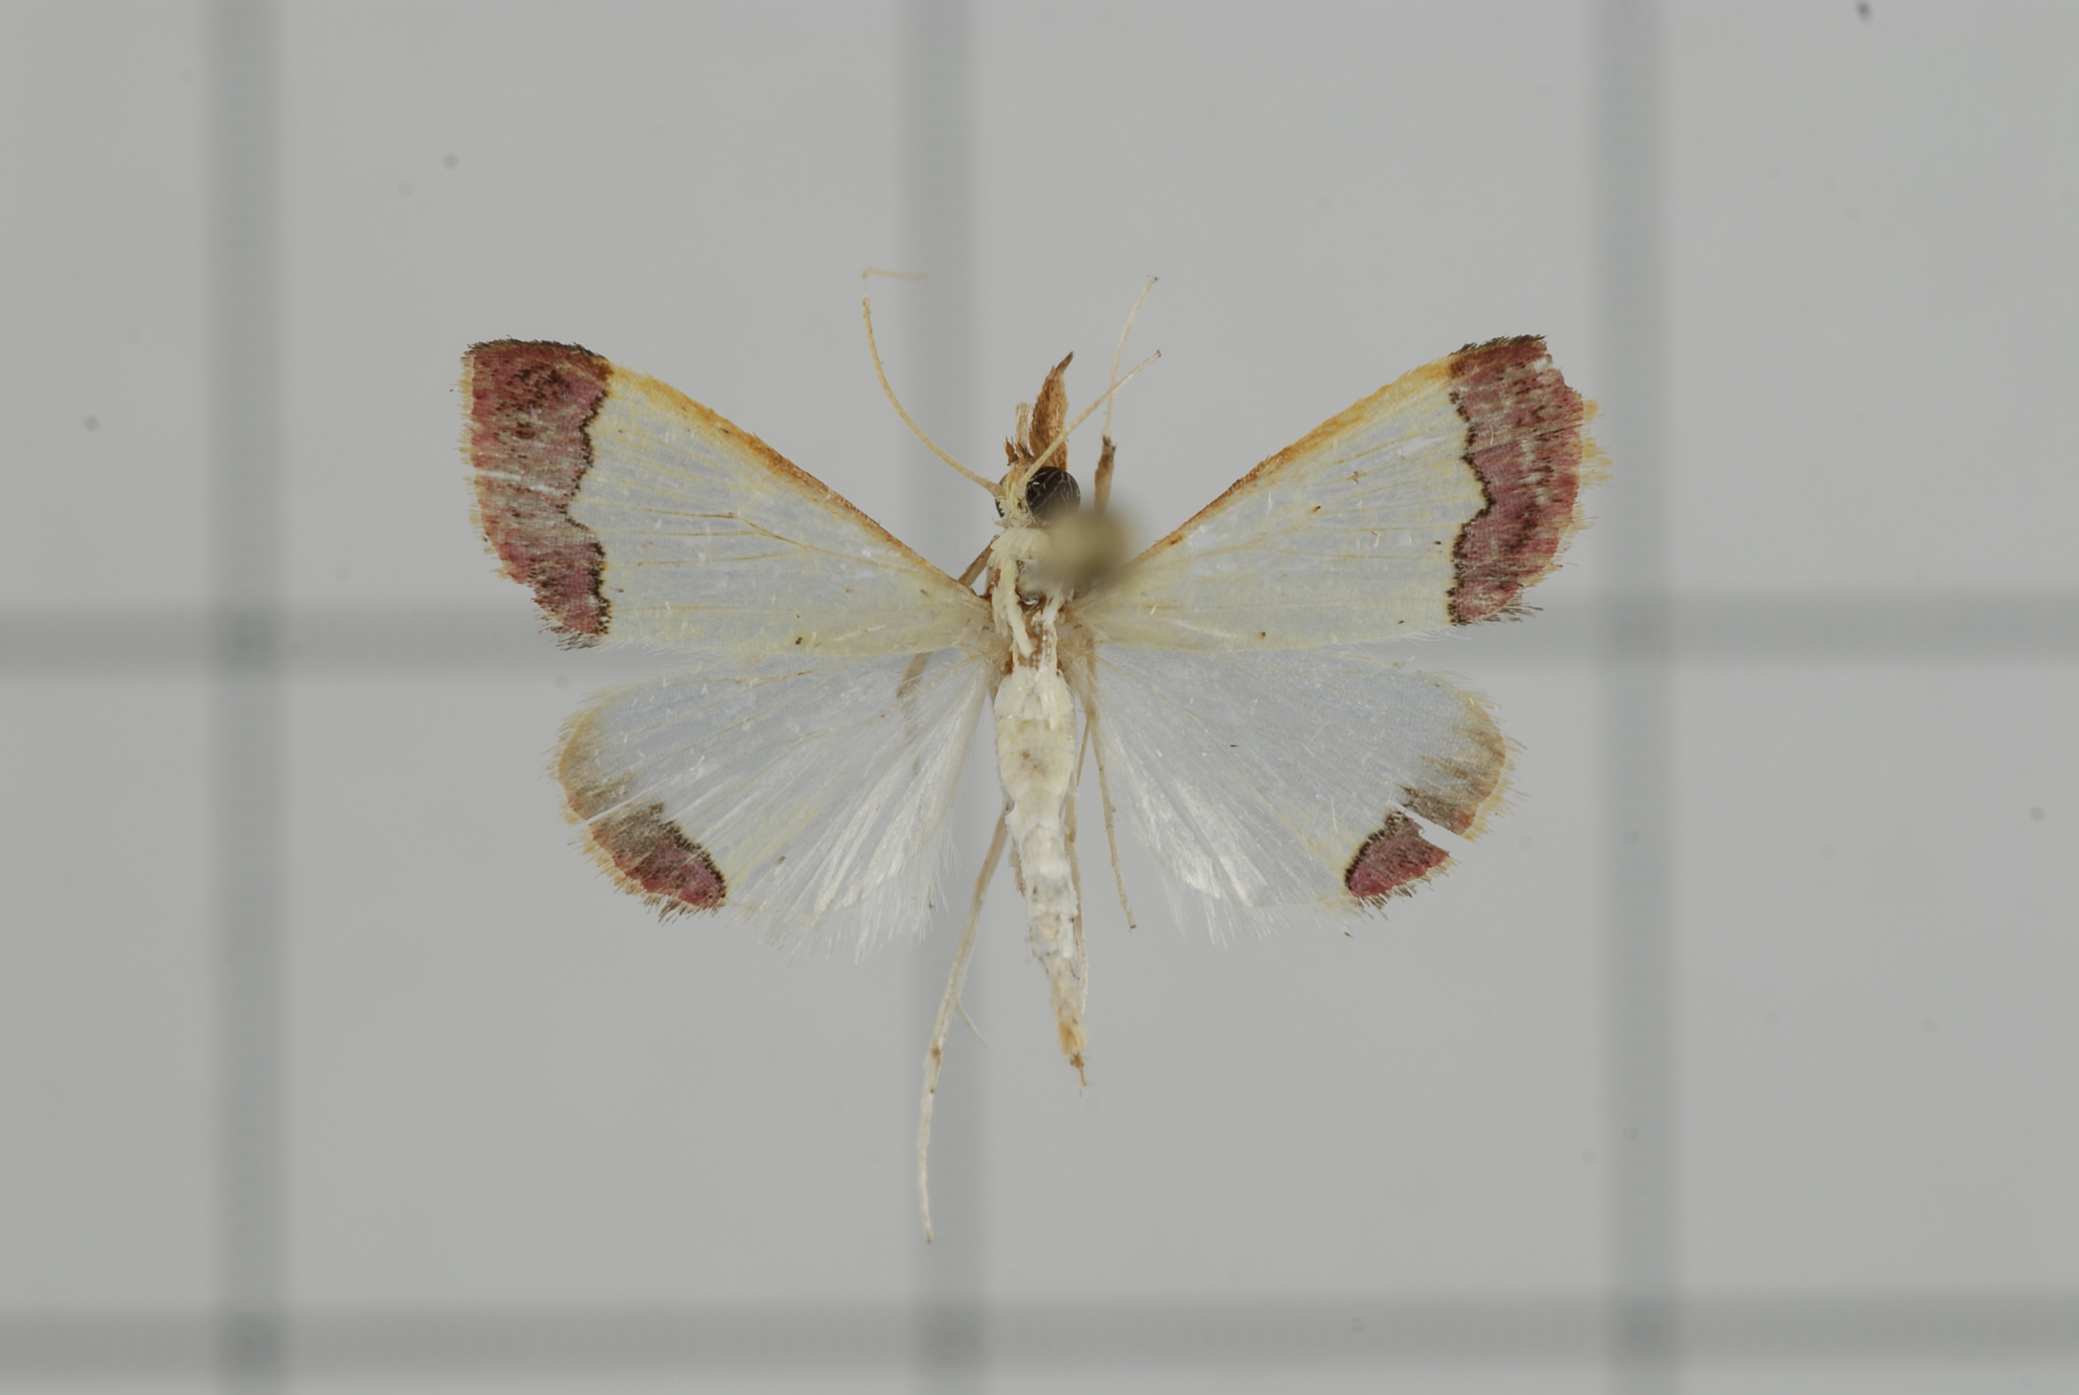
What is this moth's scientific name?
Autocharis fessalis
